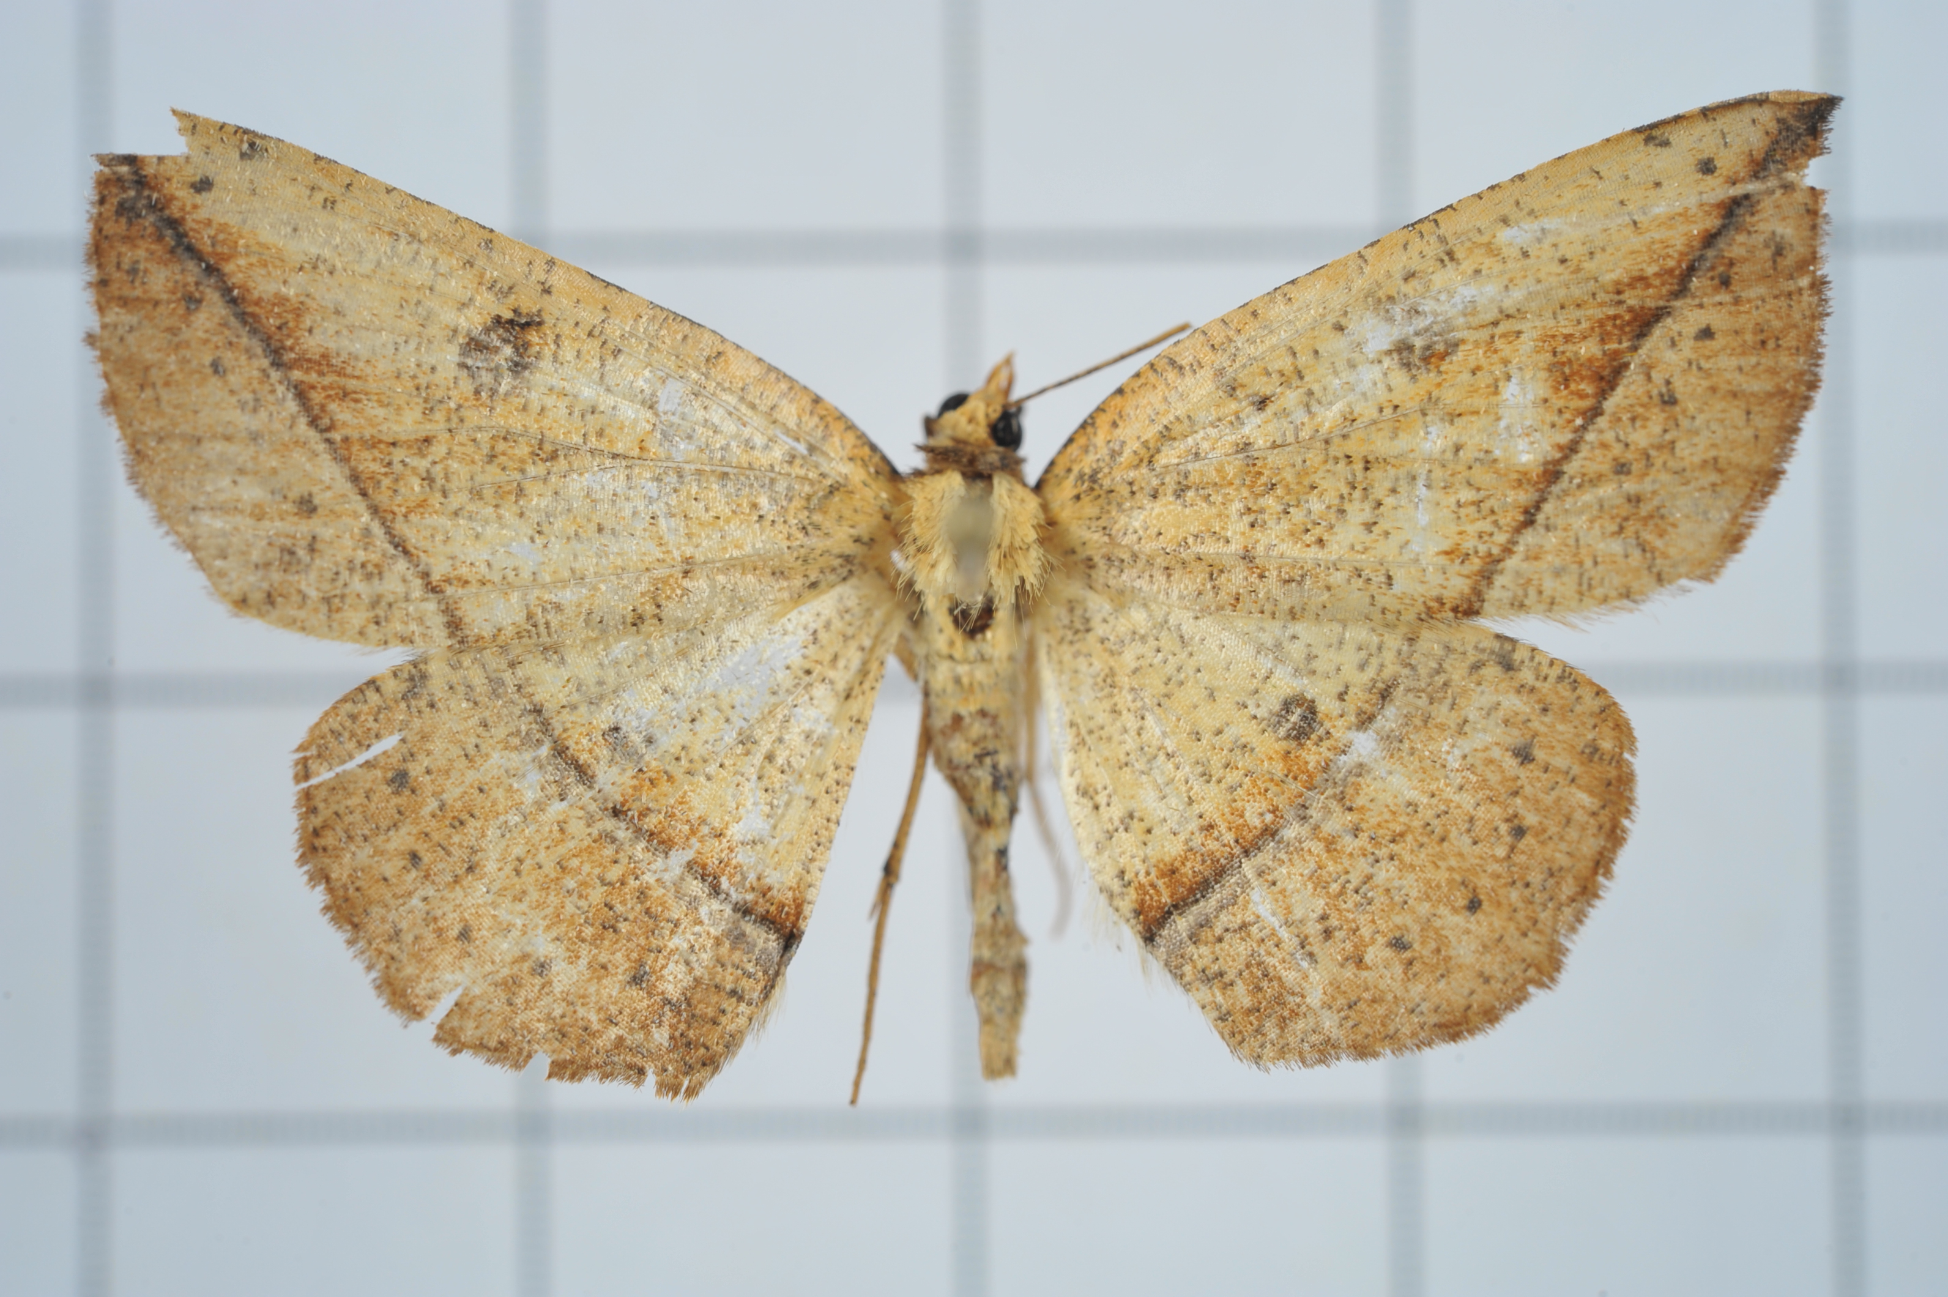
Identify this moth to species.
Entomopteryx rubridisca
